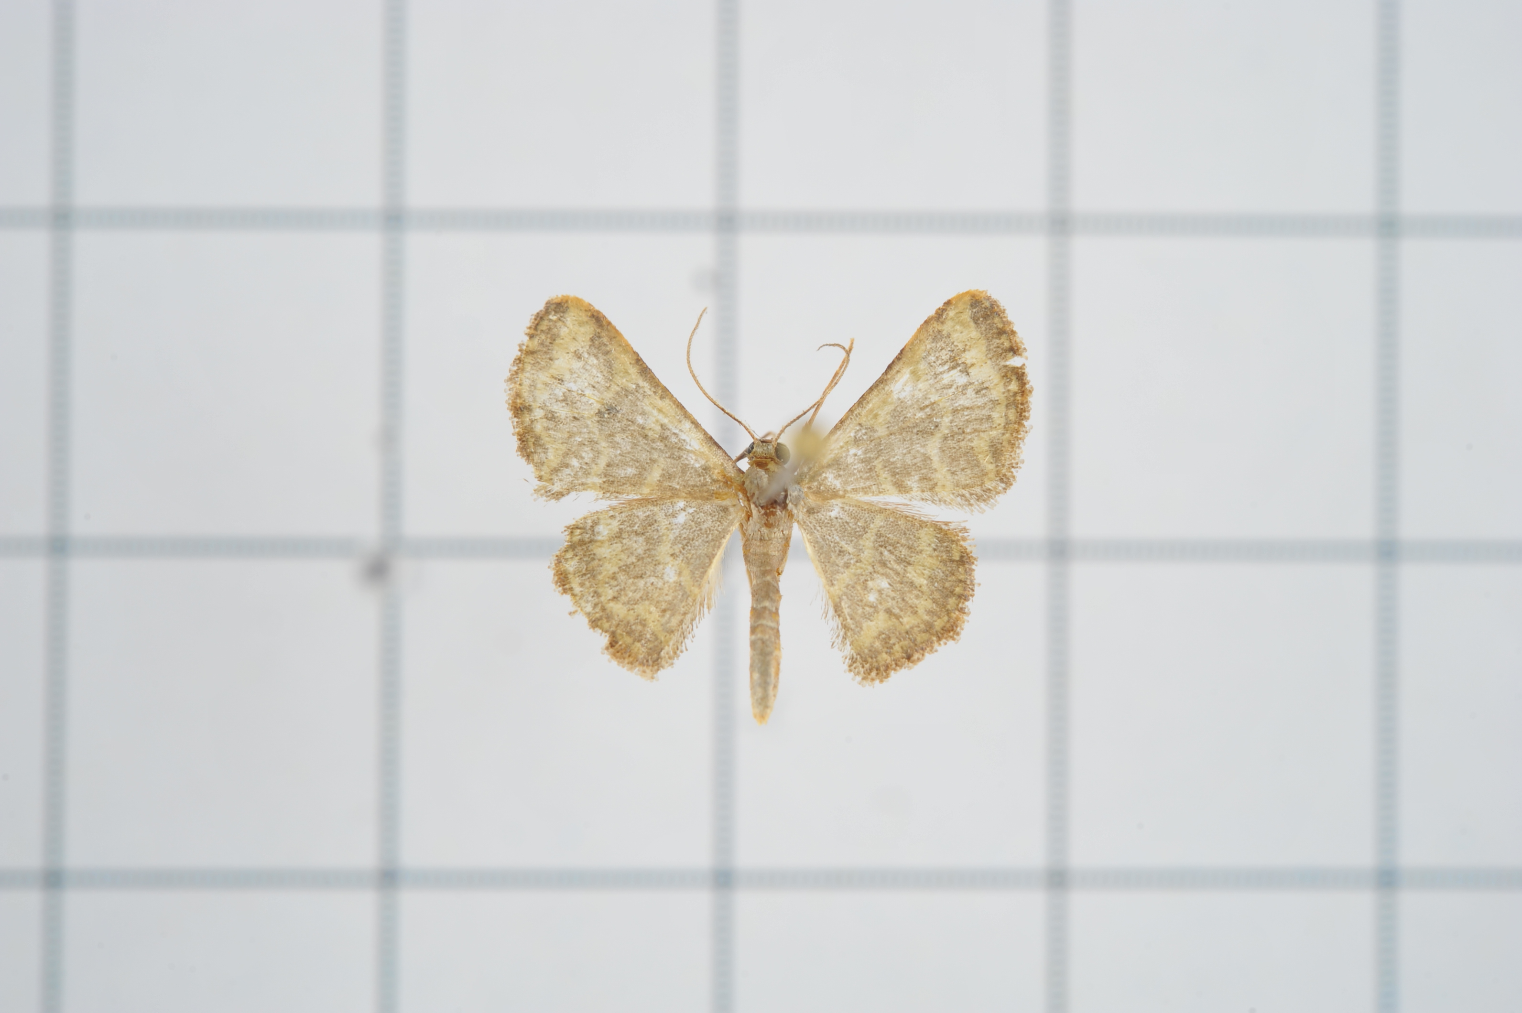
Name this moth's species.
Lophophleps purpurea
